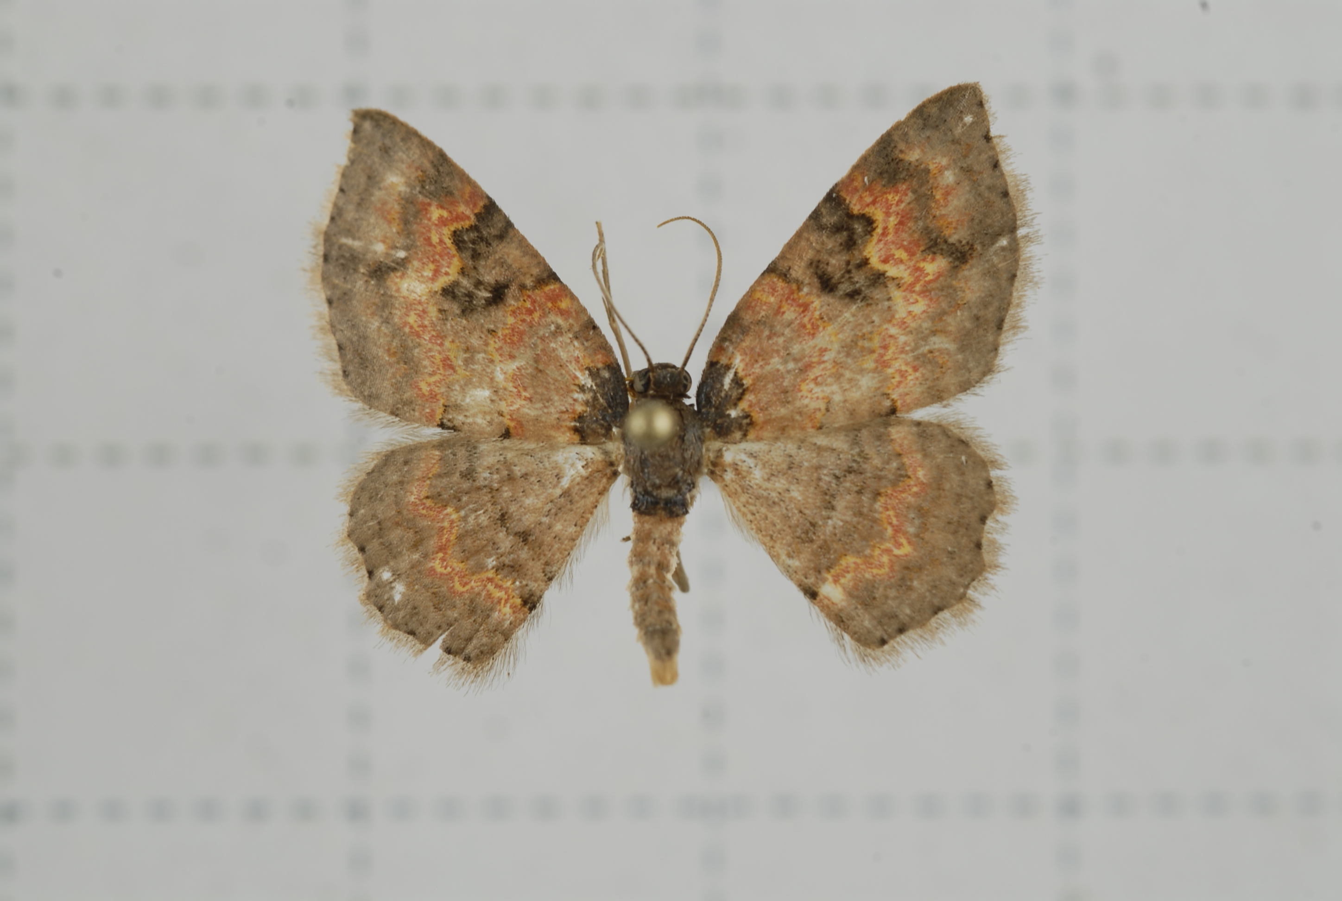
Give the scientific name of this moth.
Hydrelia bicolorata
